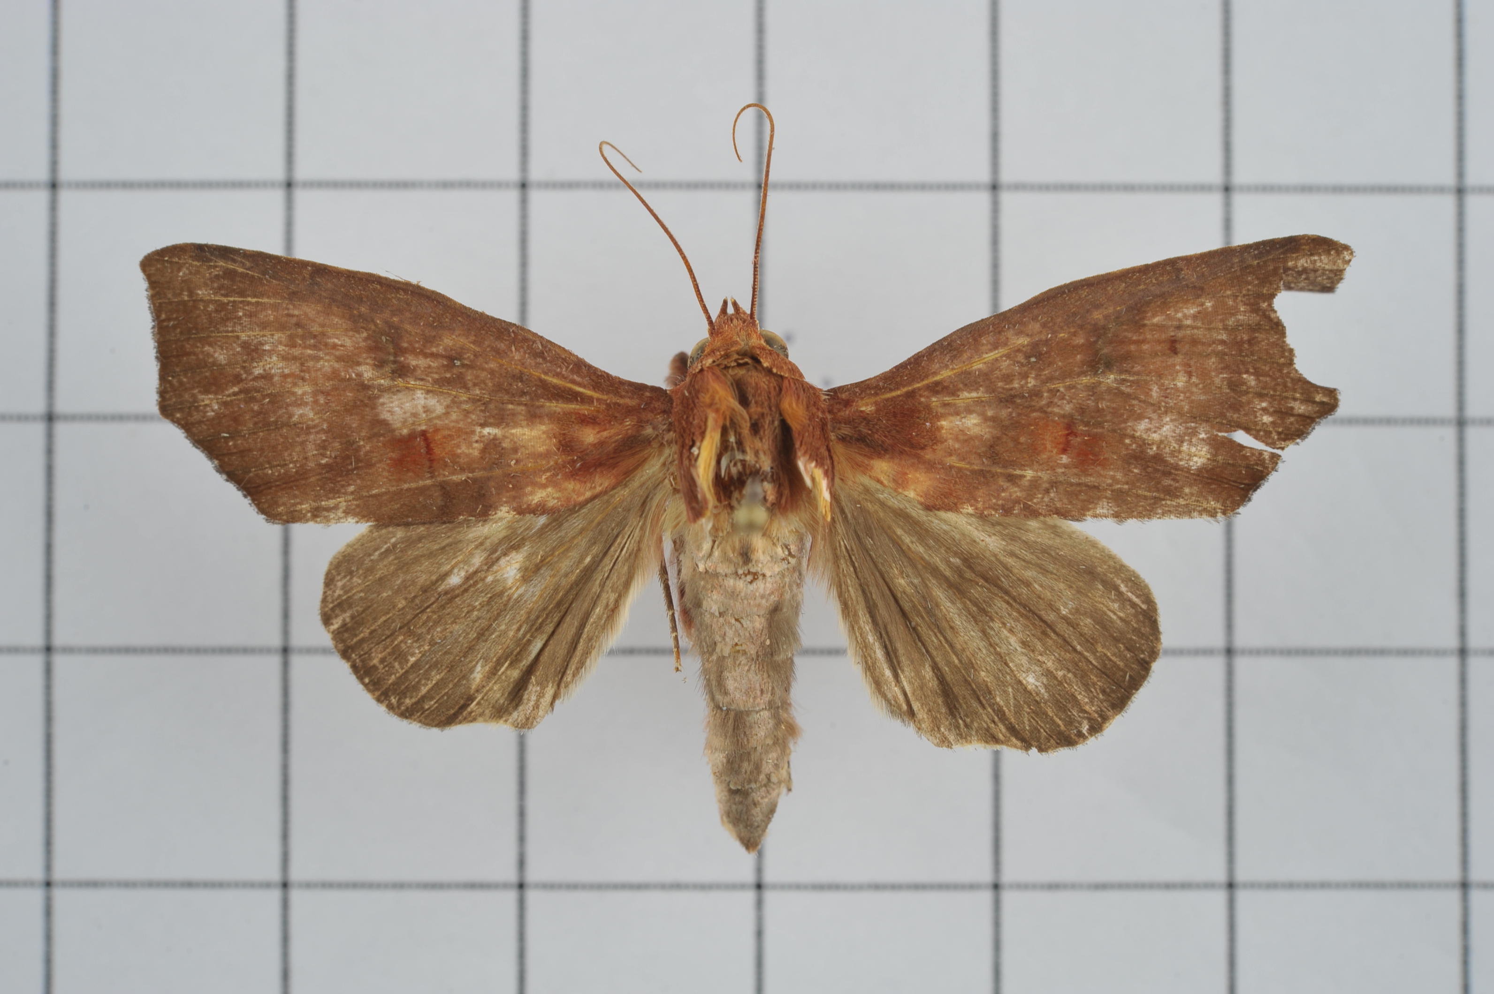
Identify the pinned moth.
Rusicada privata
